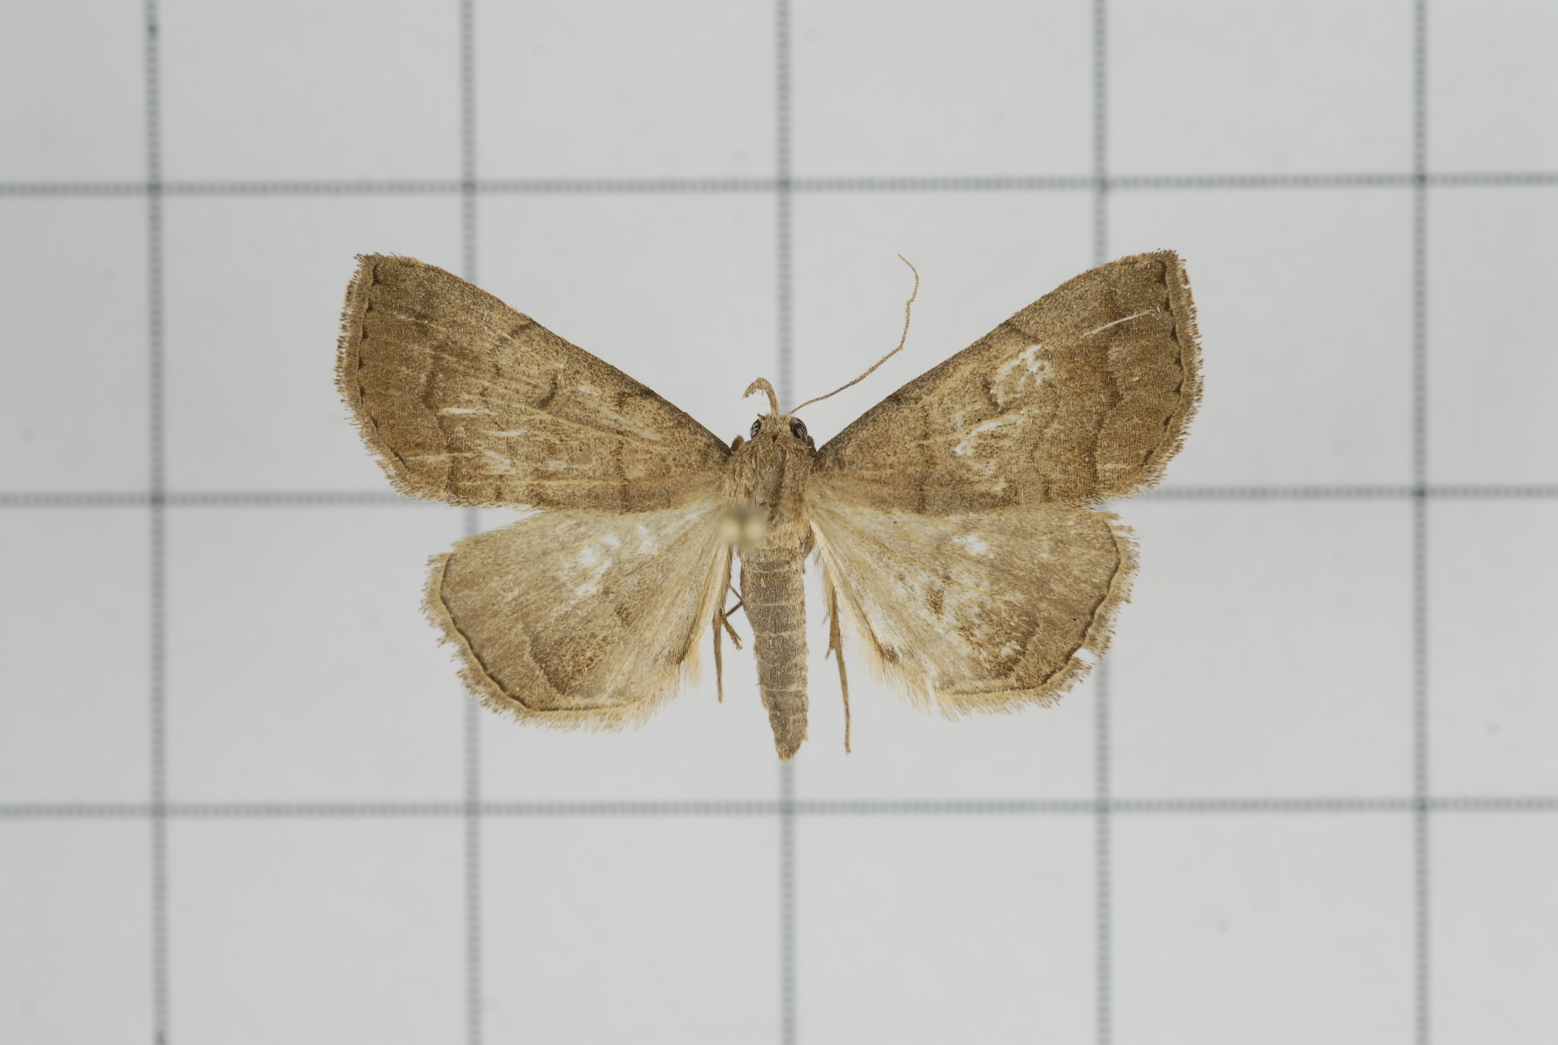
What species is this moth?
Herminia undulata
